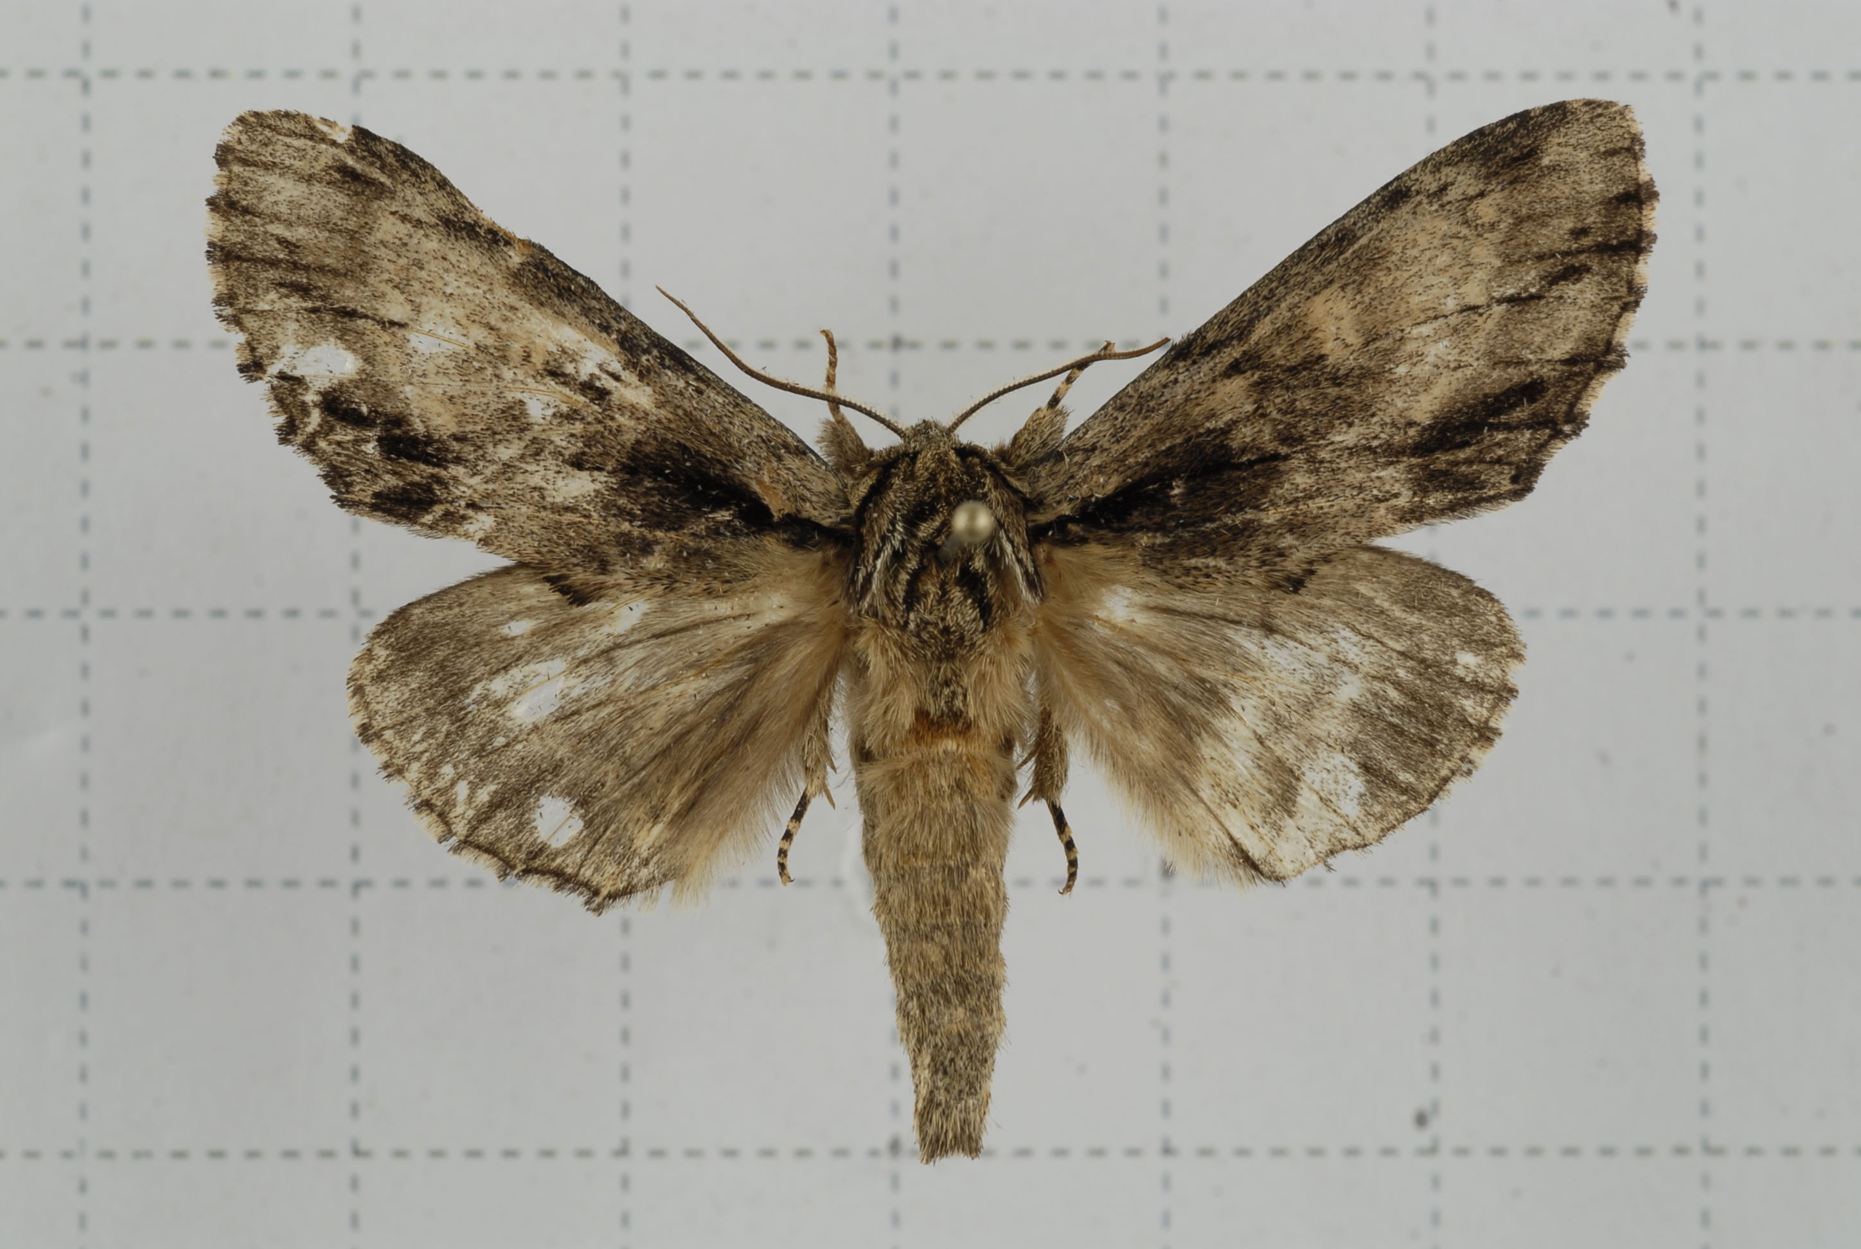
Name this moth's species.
Shaka mushana
